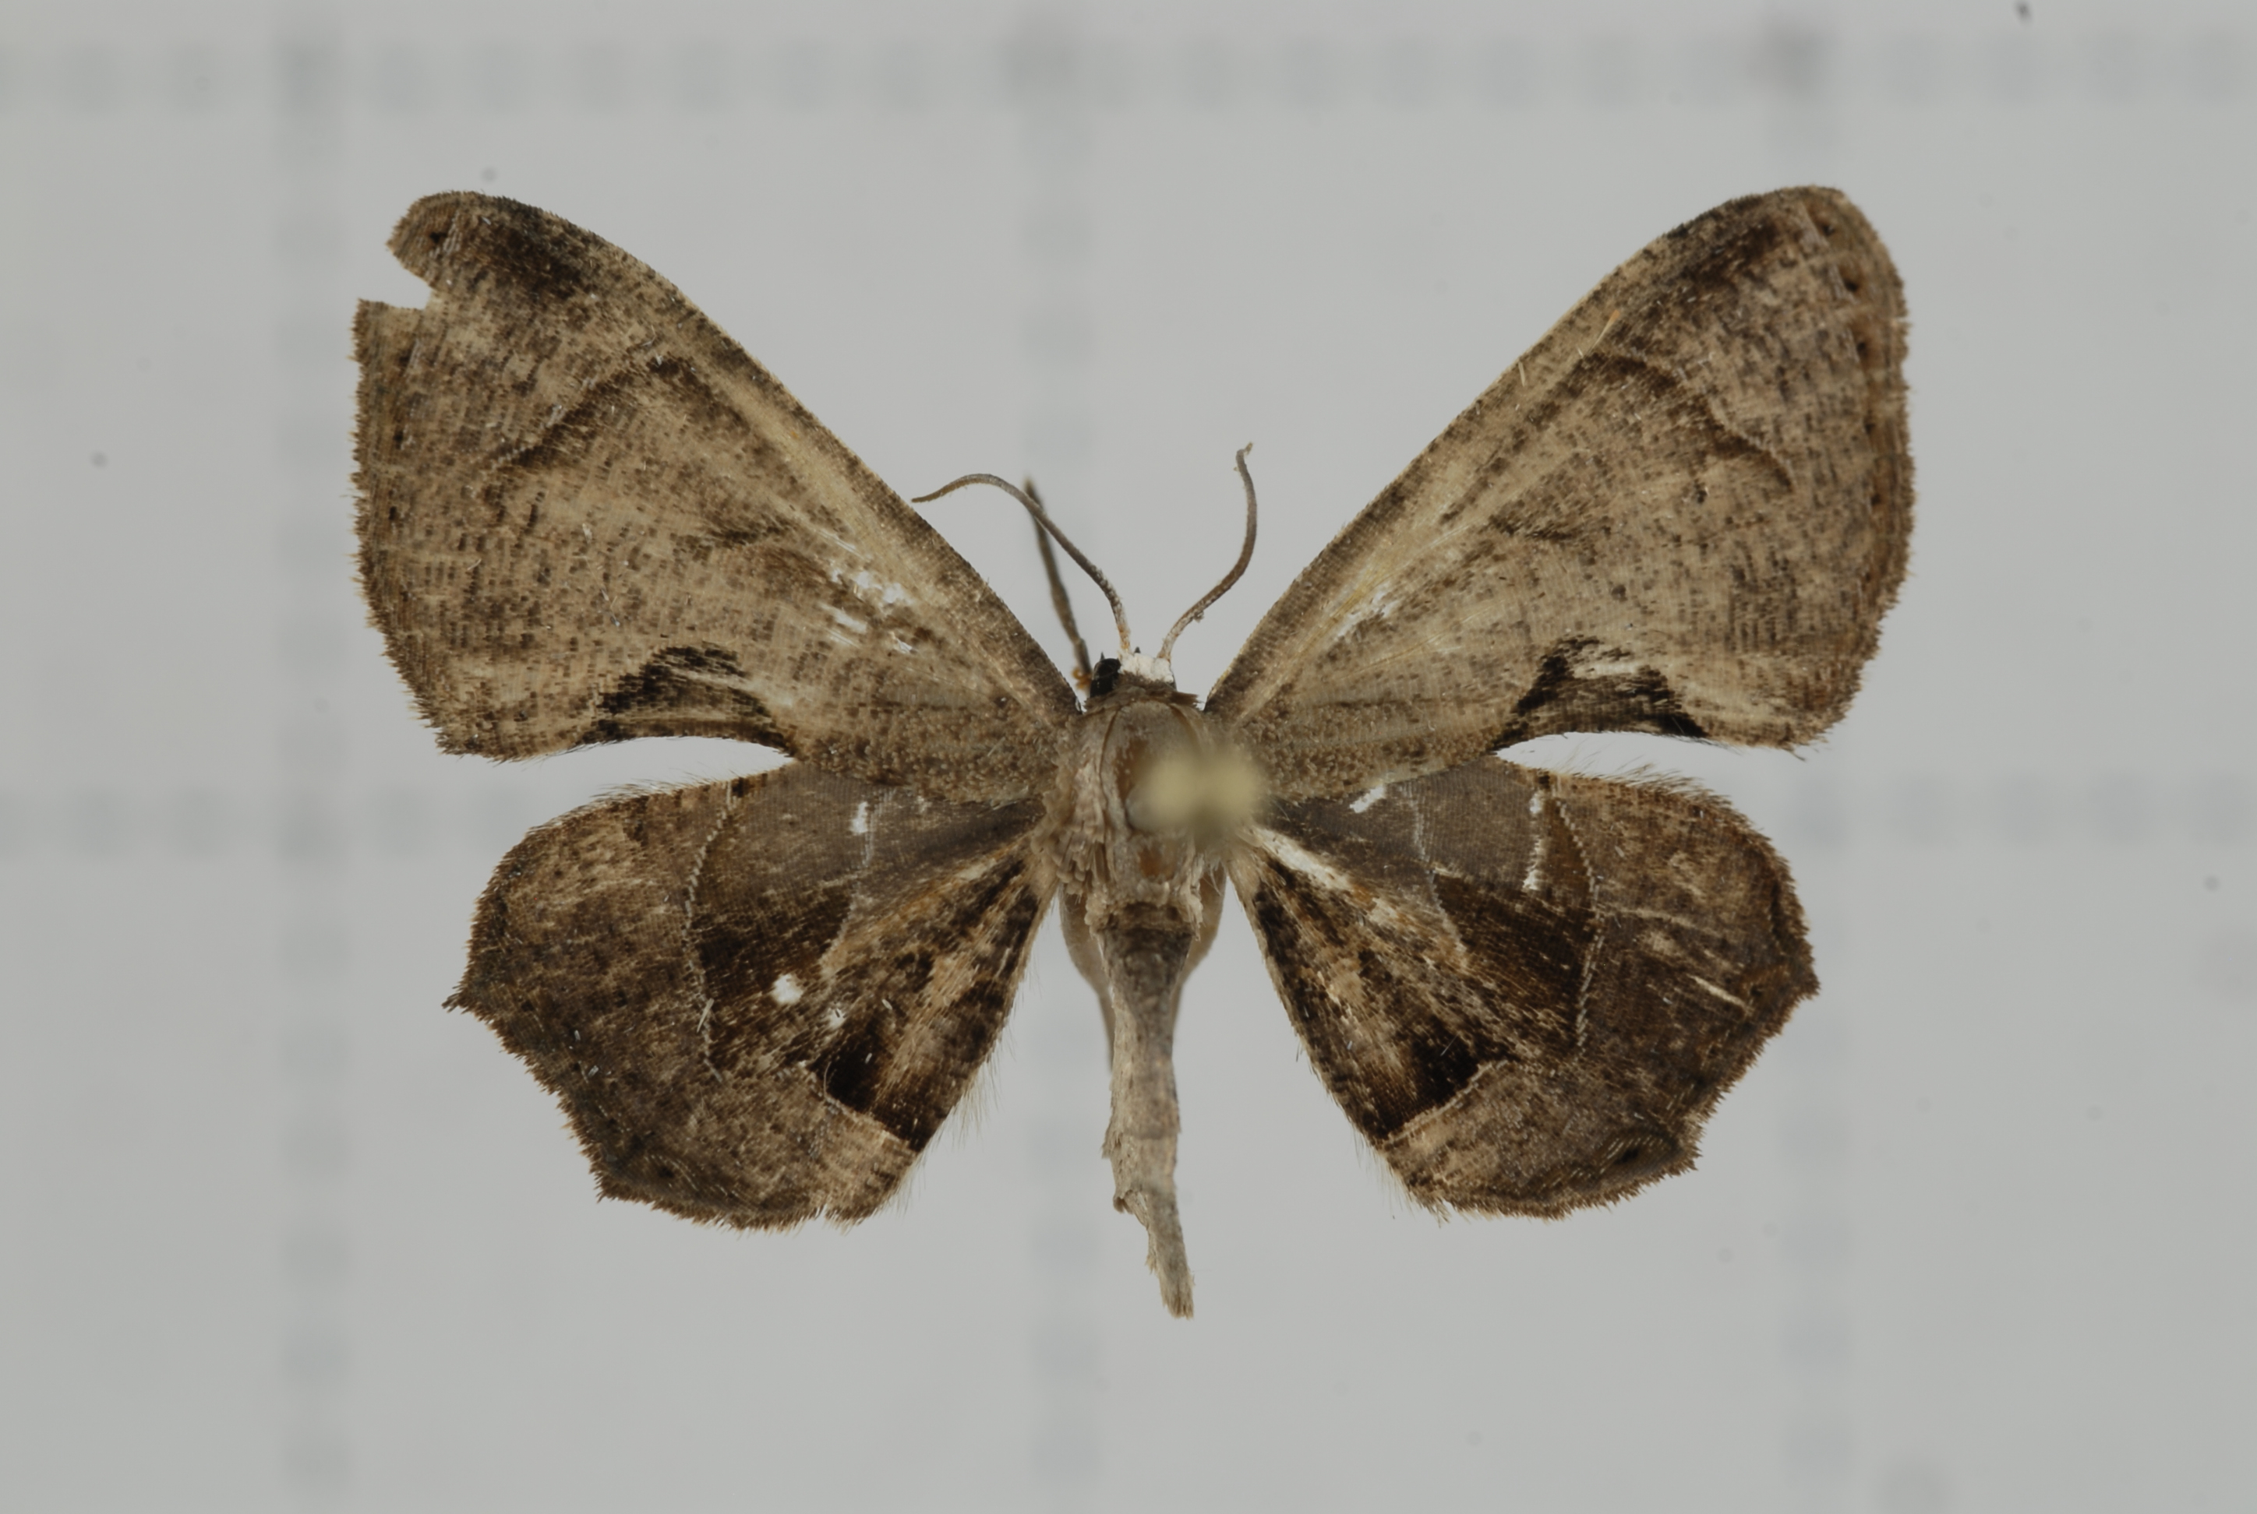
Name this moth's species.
Phazaca alikangensis
